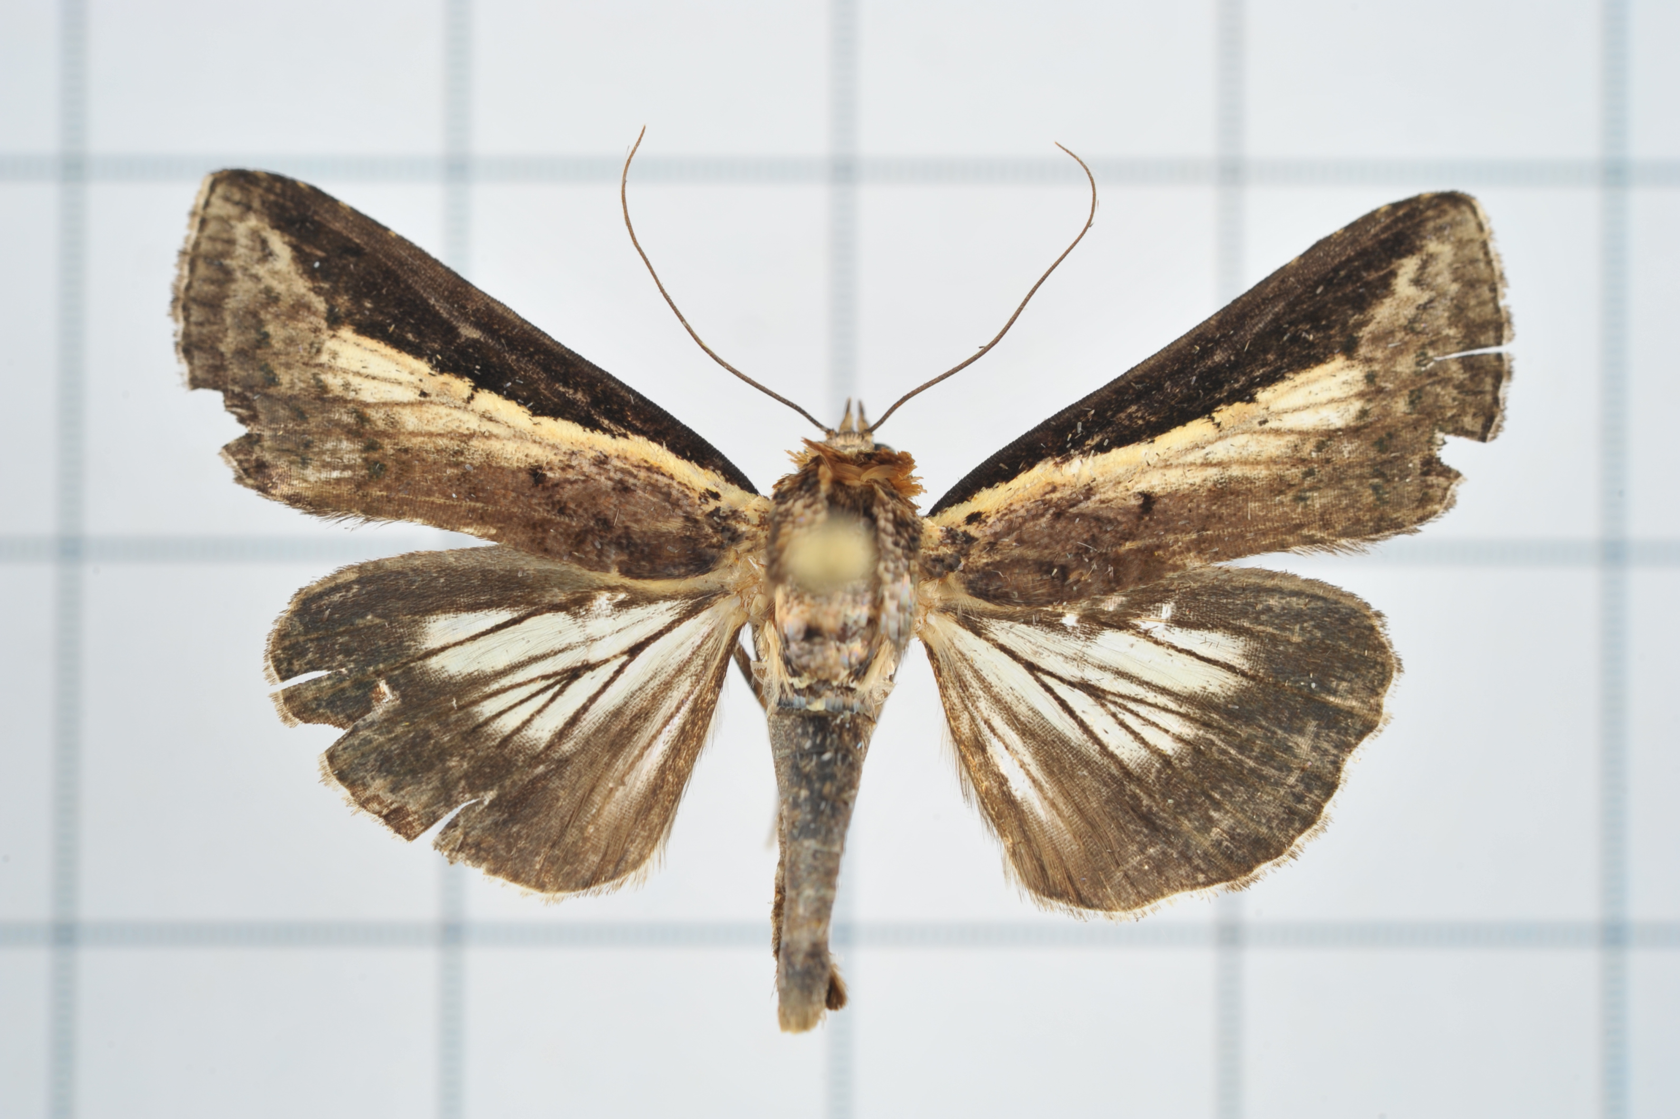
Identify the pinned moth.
Lophoptera trigonoprocessa
